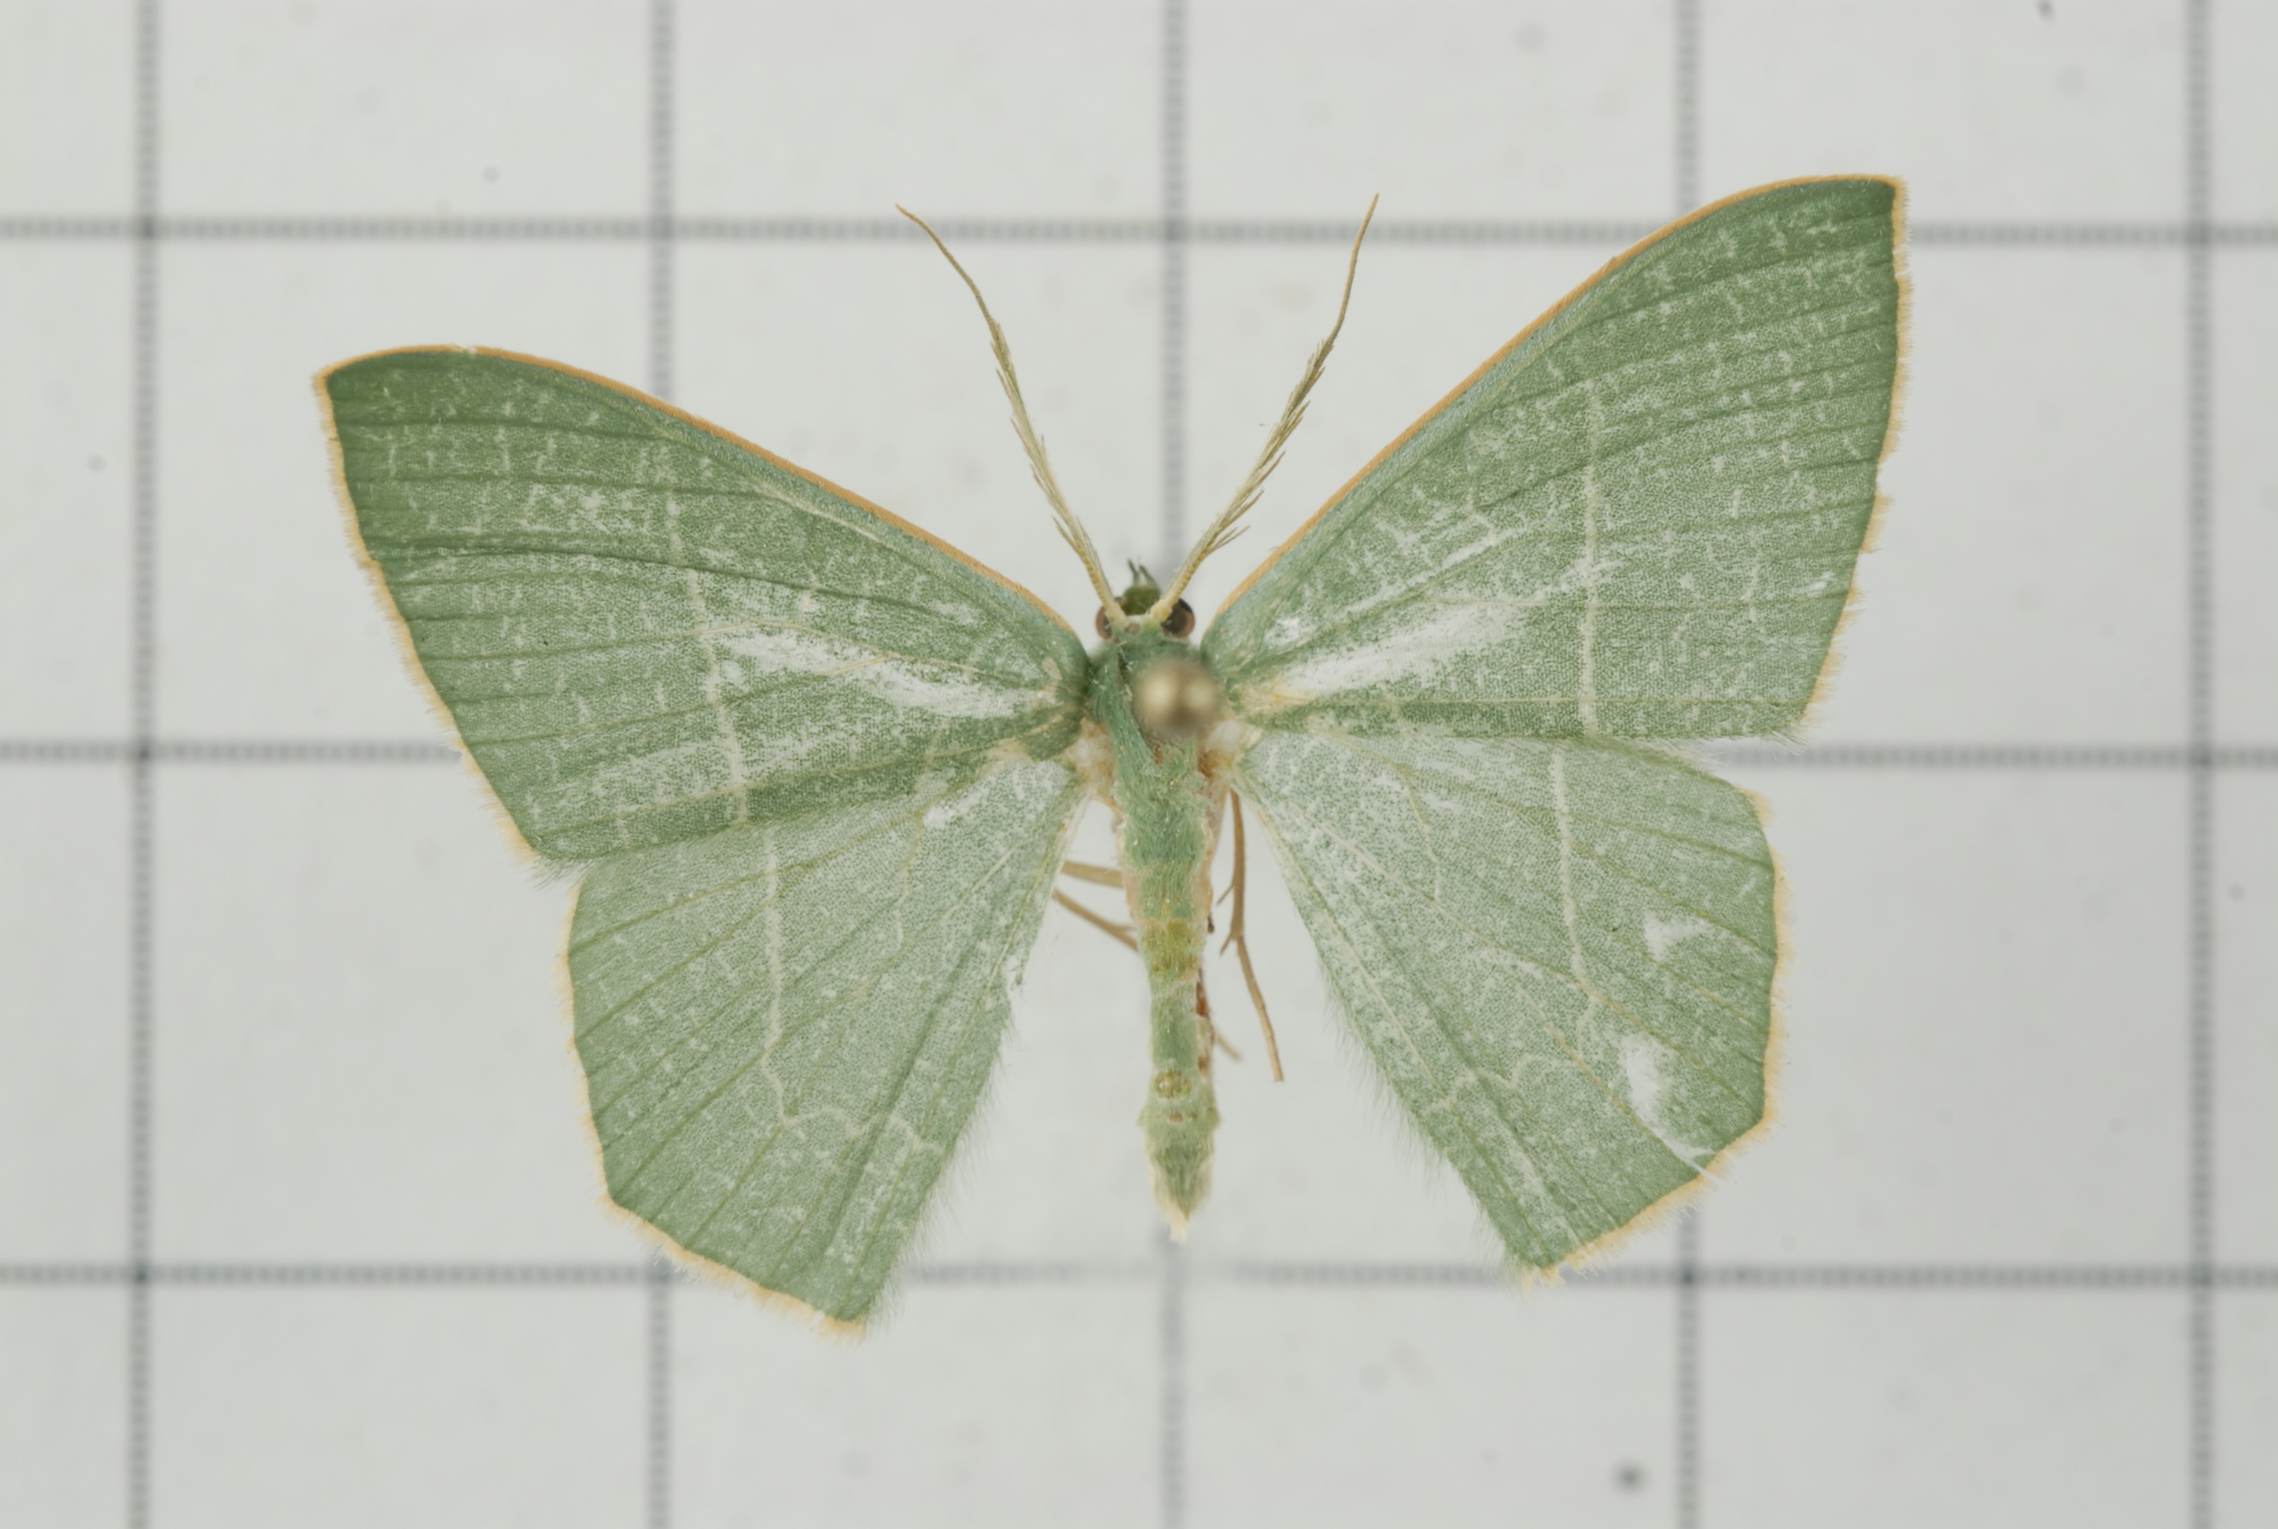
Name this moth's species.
Orothalassodes pervulgatus
